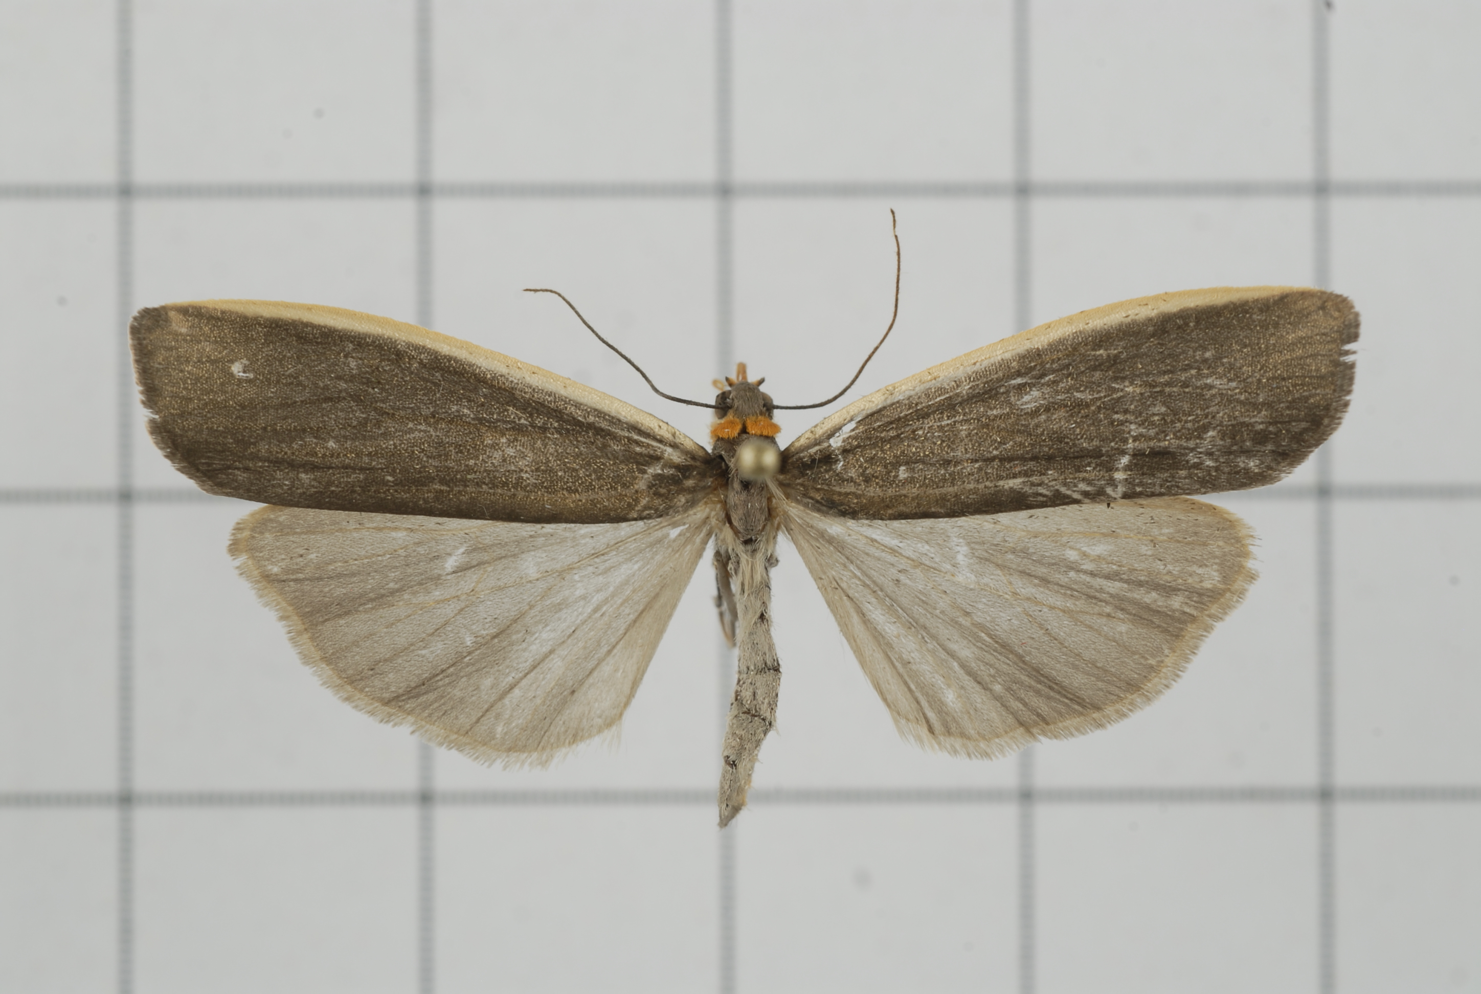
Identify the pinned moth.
Ghoria subpurpurea
